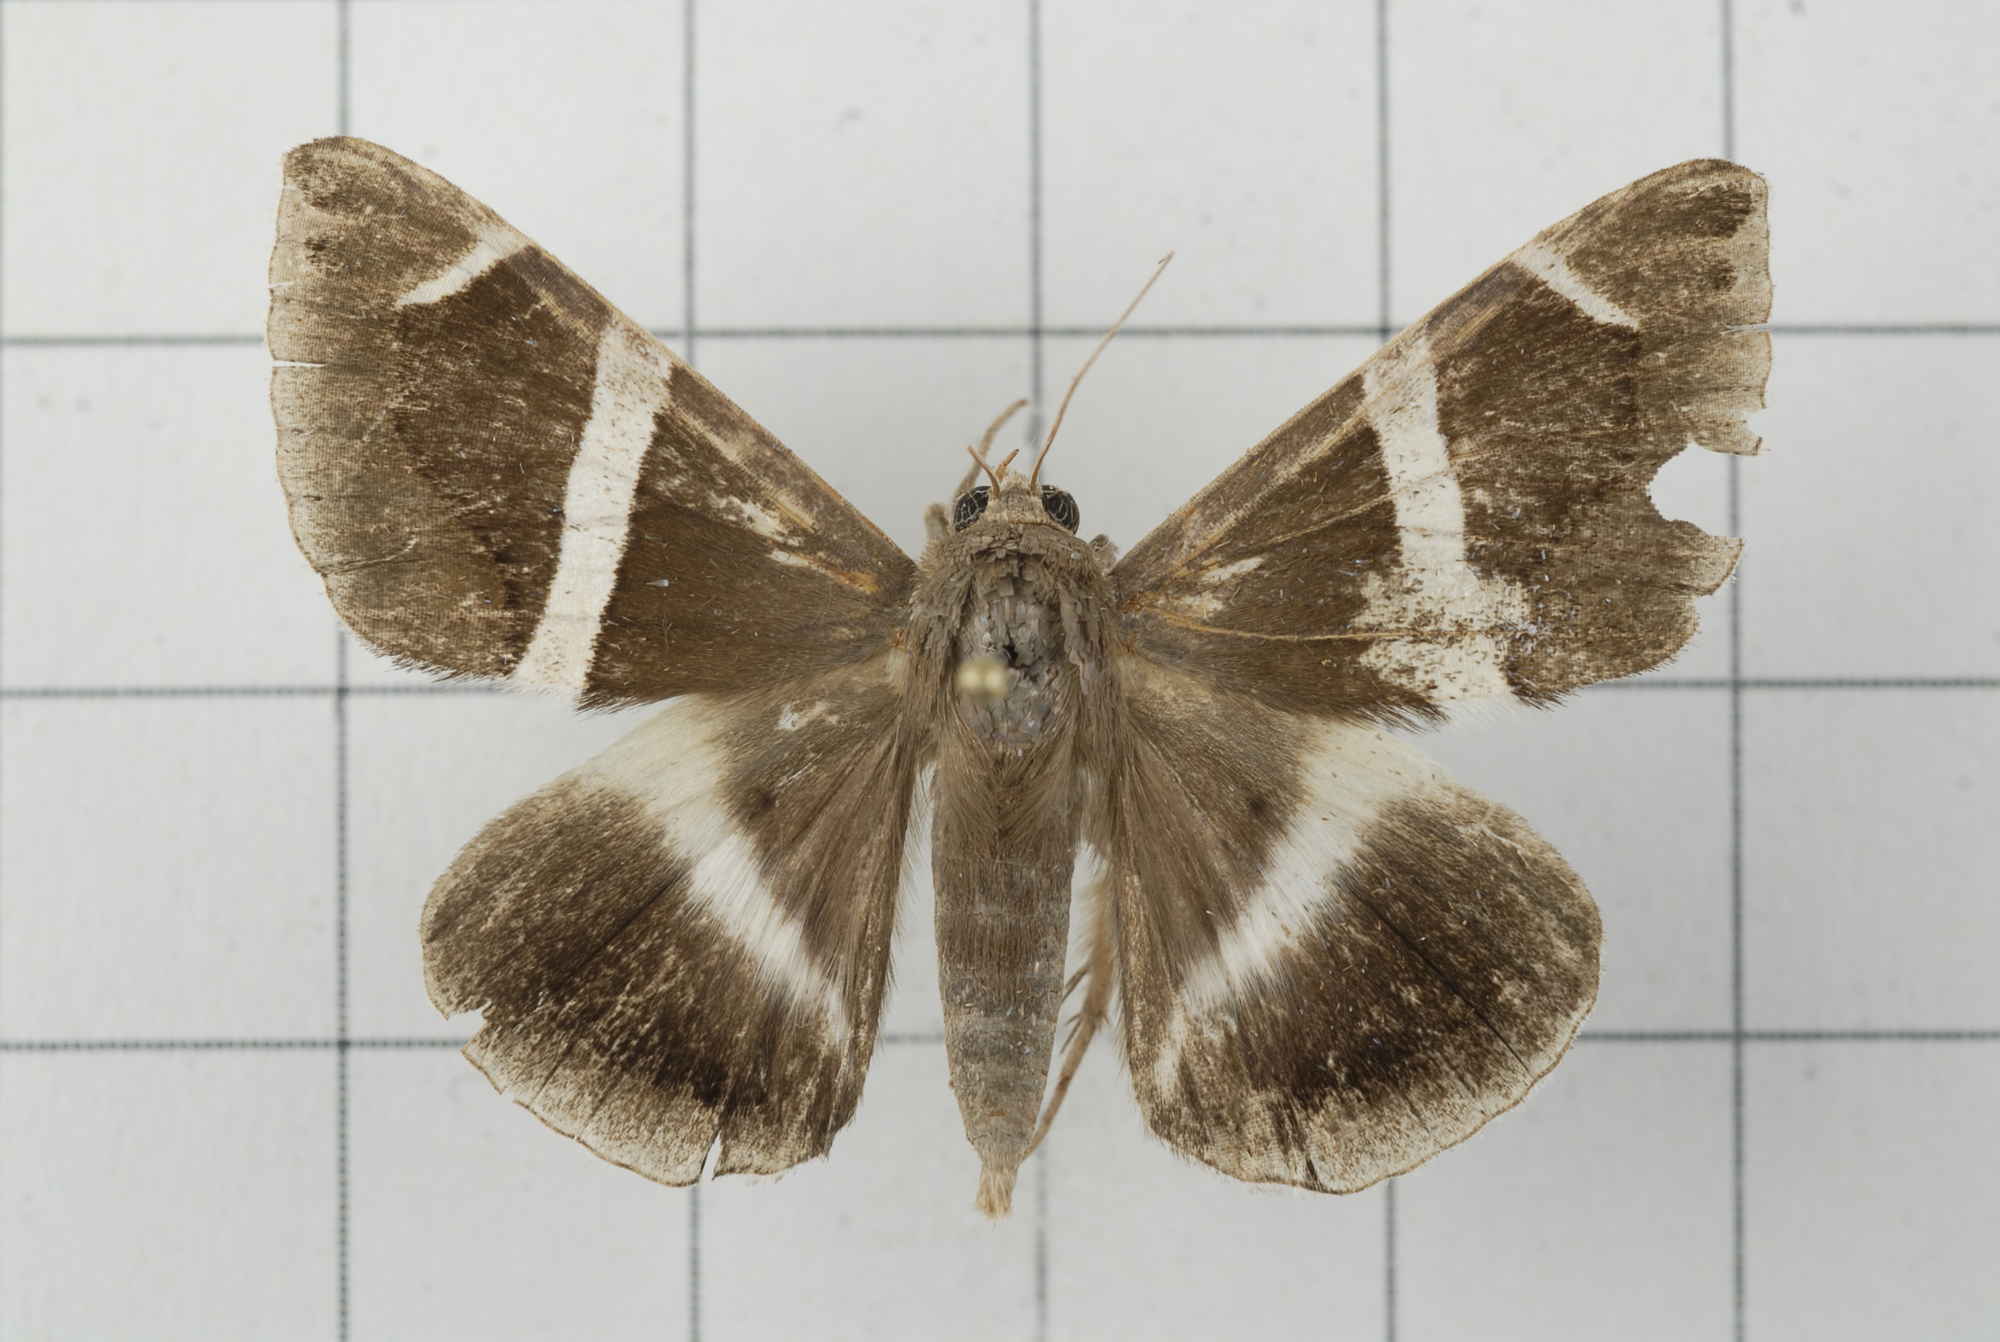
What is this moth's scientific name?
Parallelia arctotaenia
